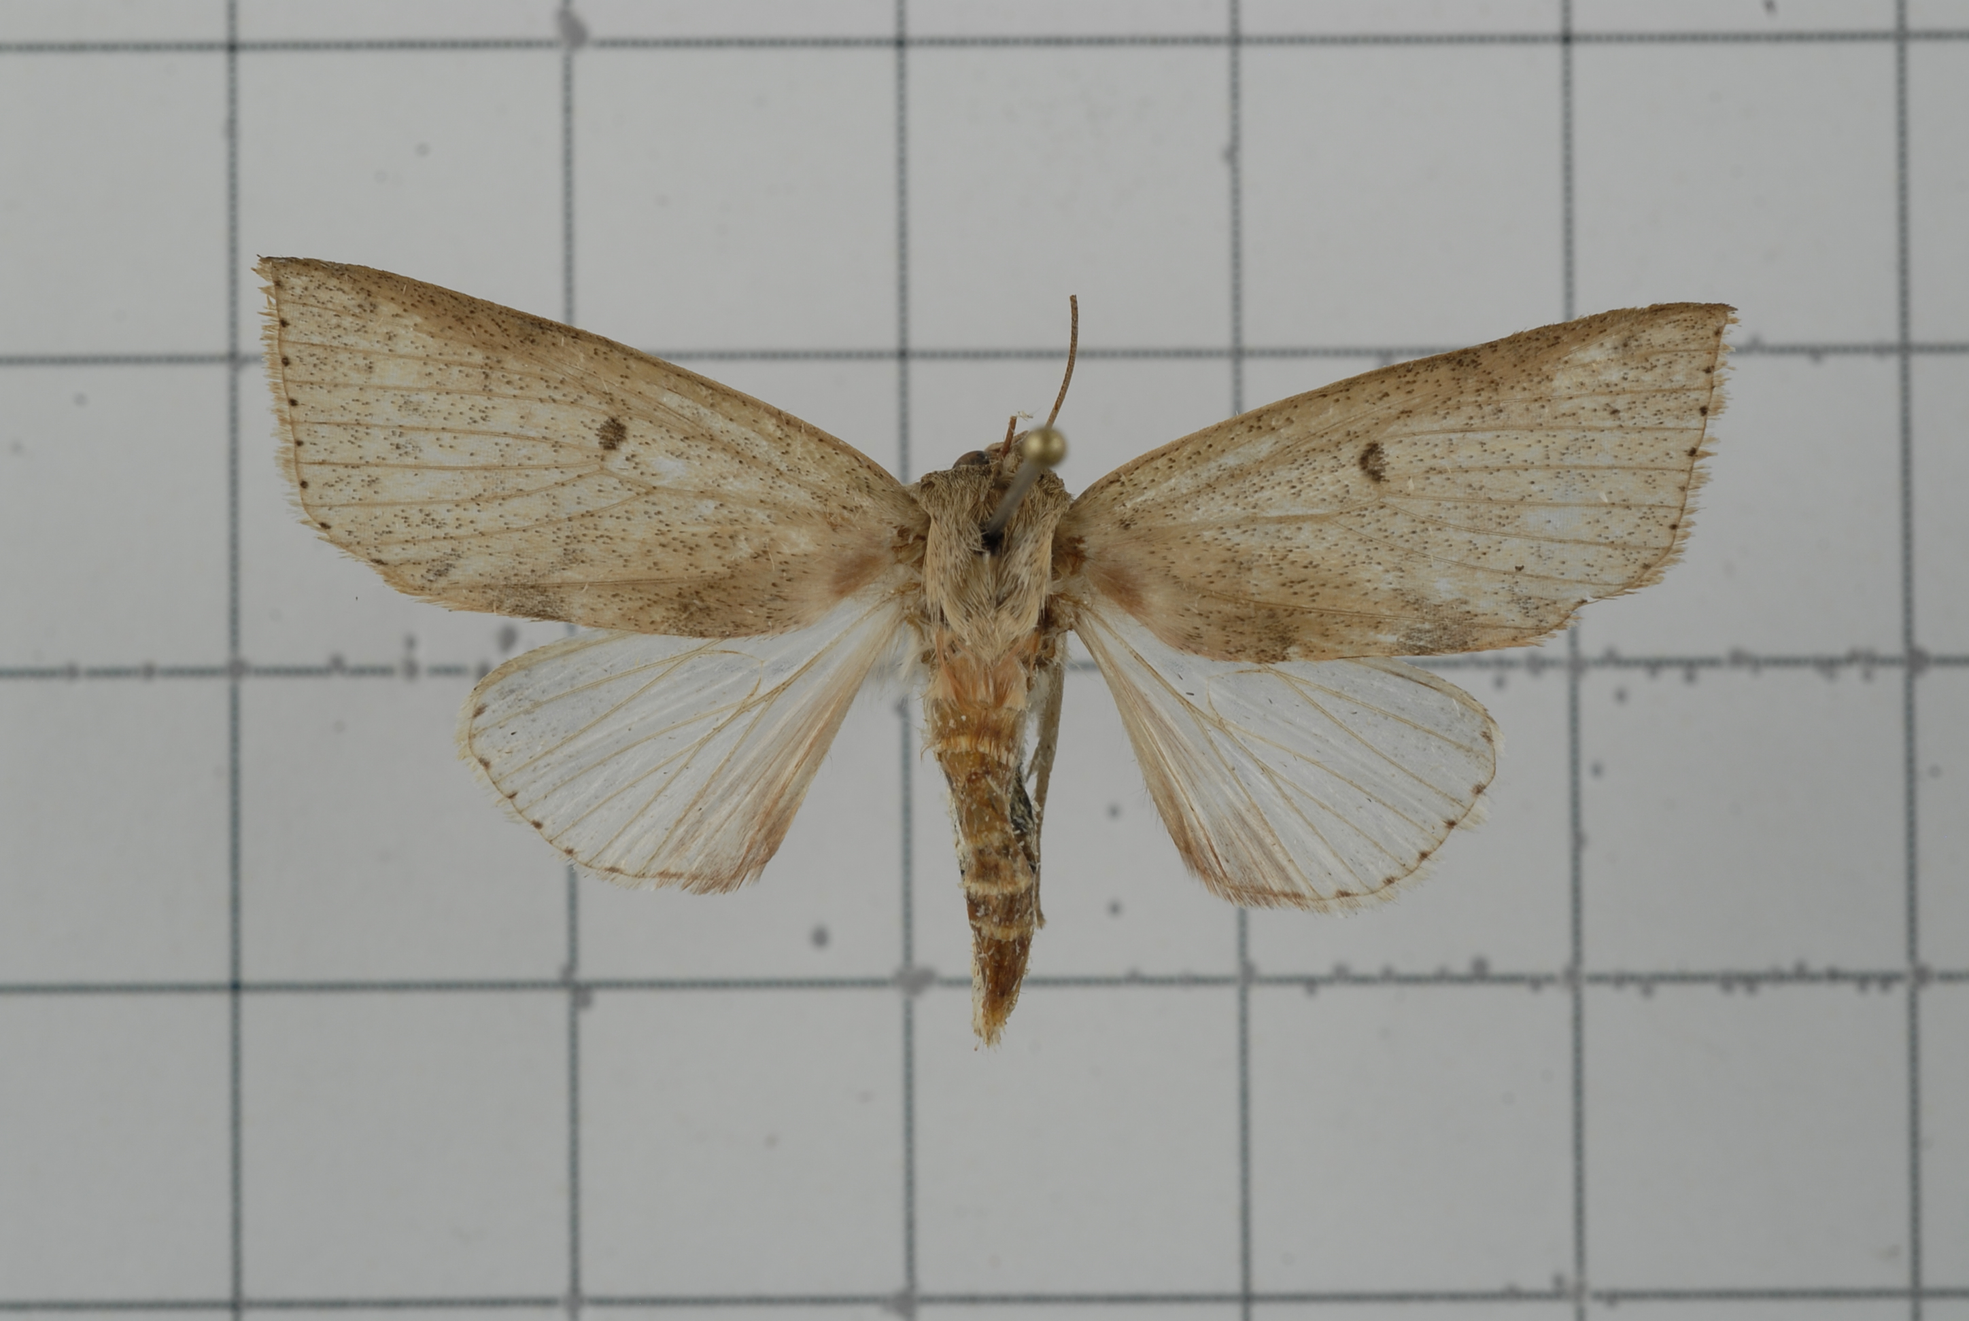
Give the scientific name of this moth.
Tympanistes rubidorsalis
